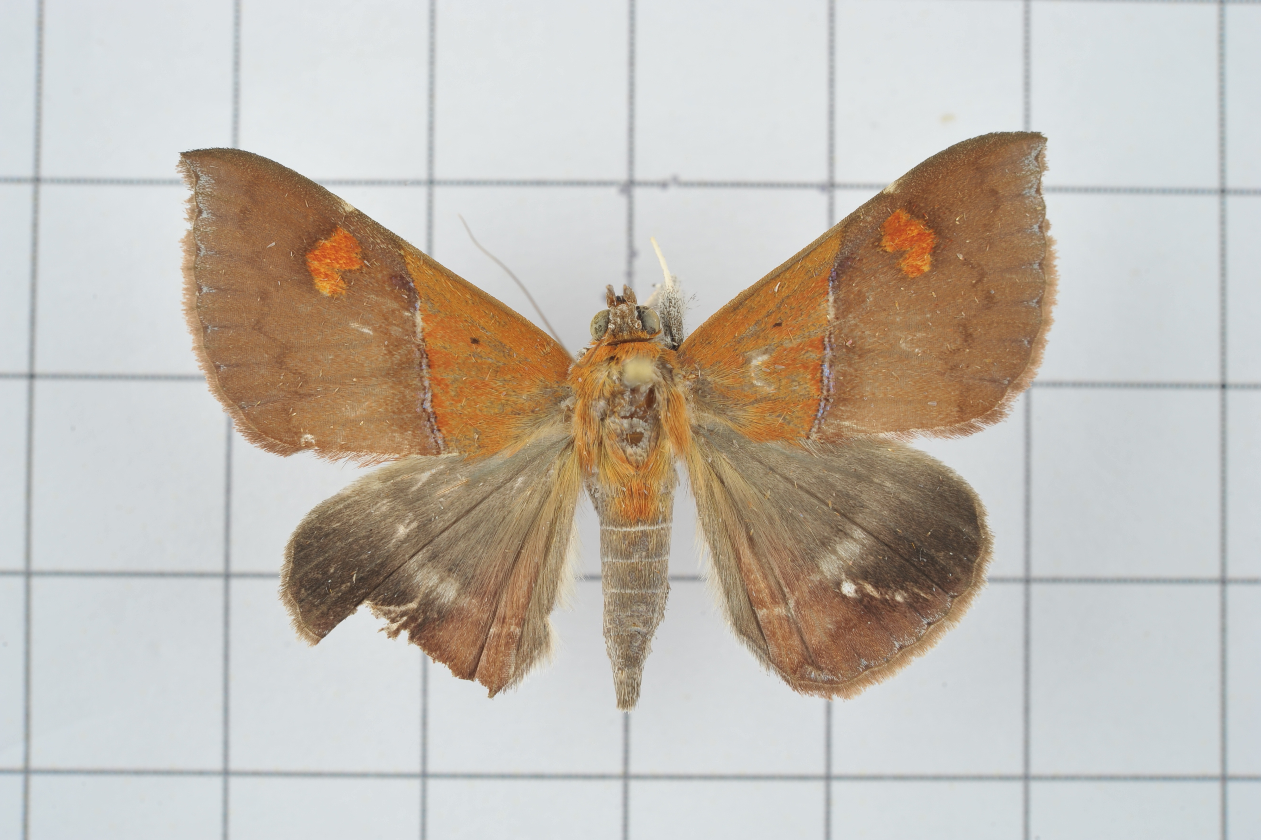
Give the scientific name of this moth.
Sympis rufibasis
